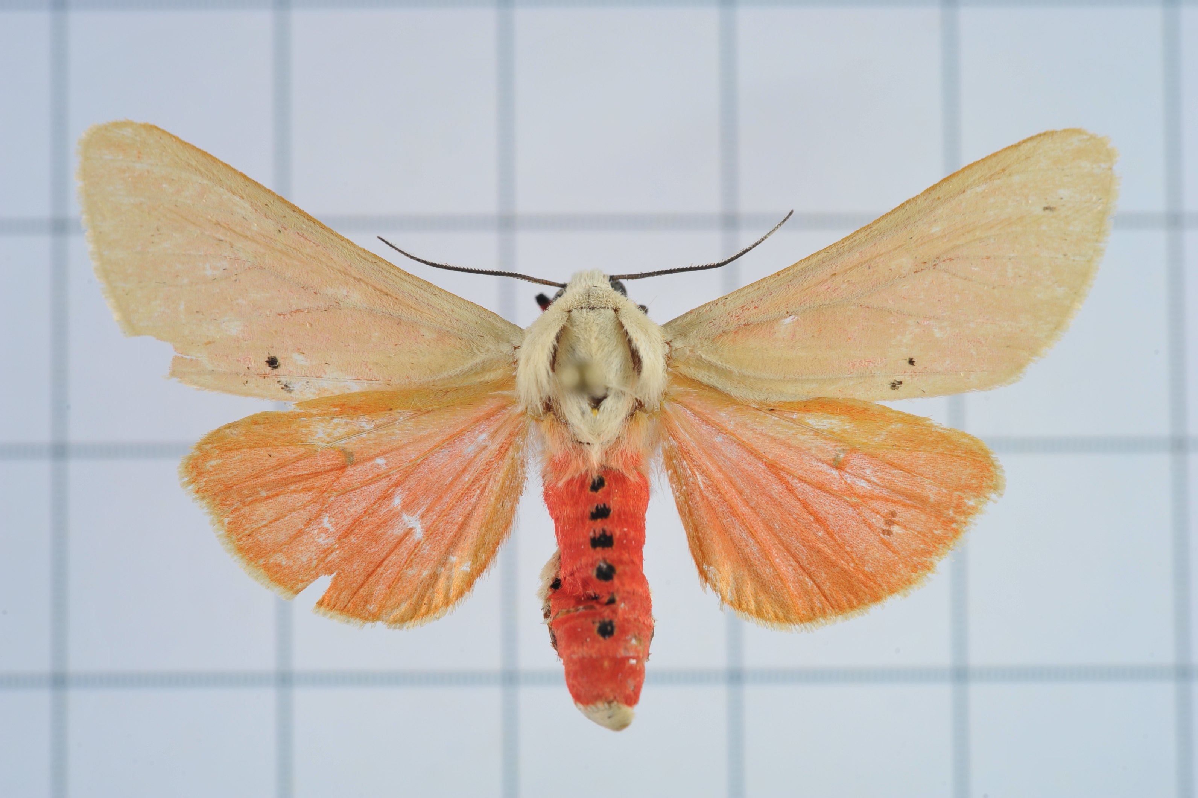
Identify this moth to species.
Spilarctia subcarnea
